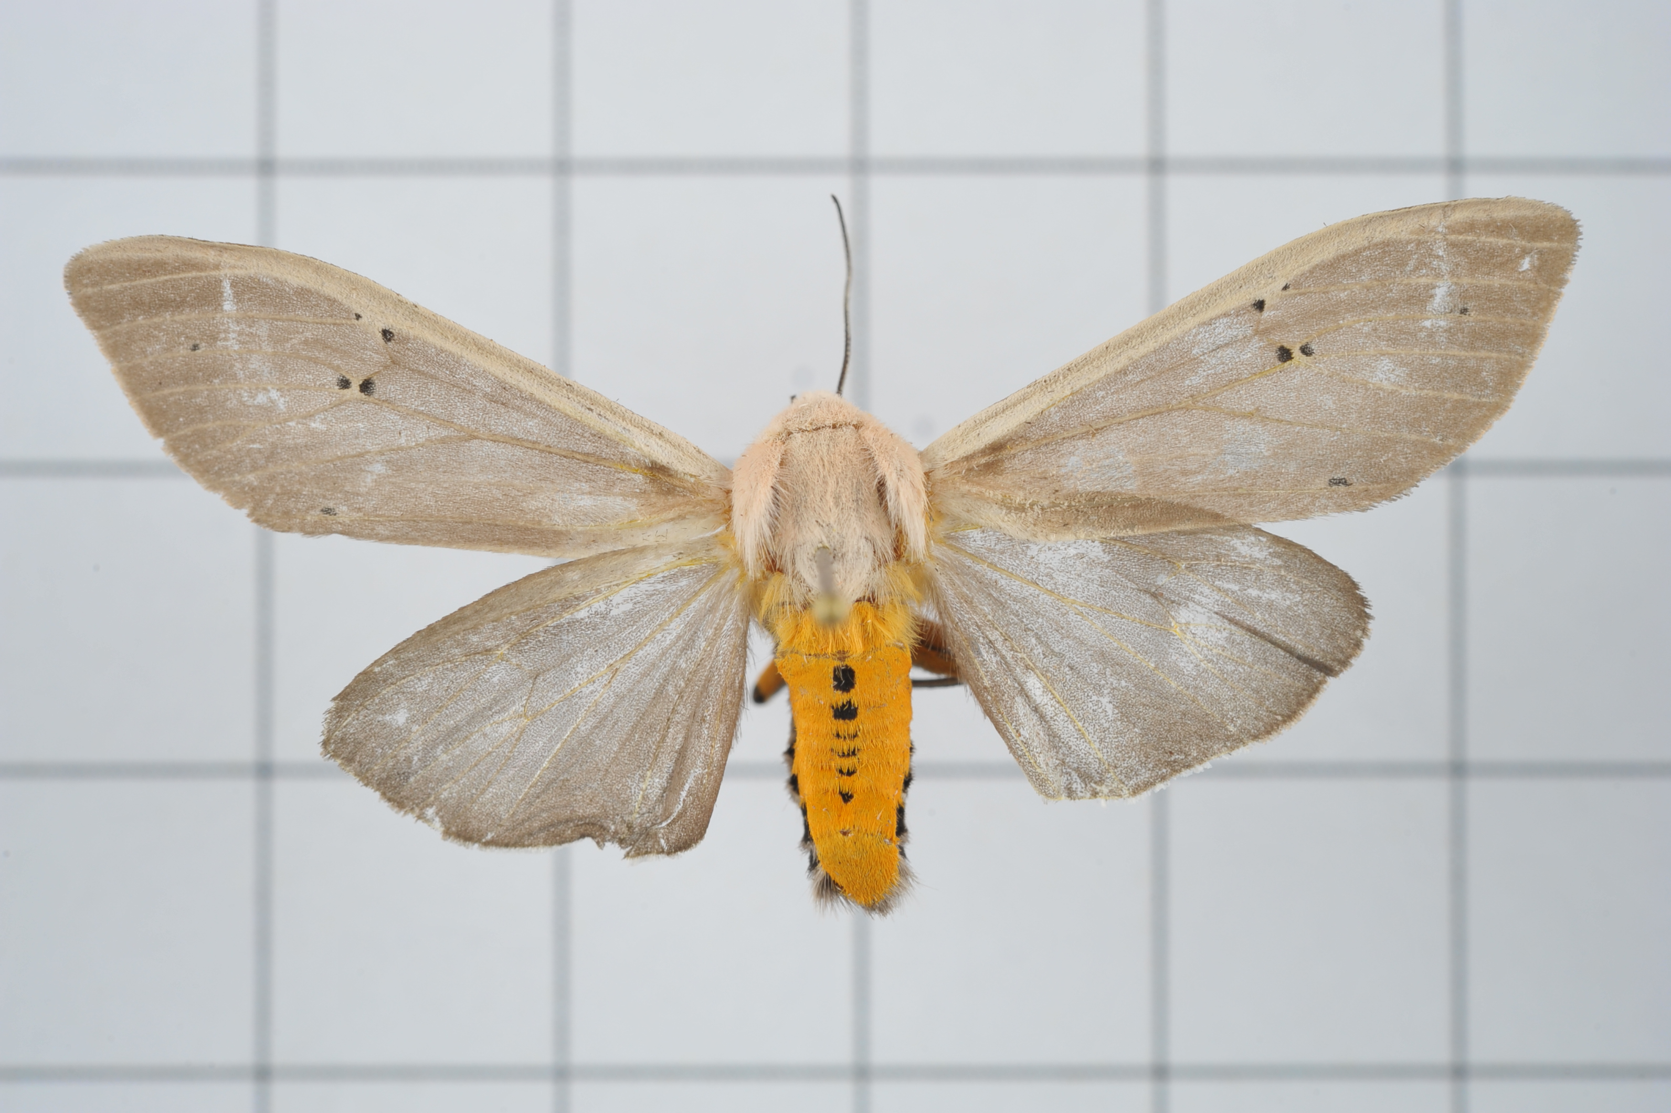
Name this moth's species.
Creatonotos transiens koni
